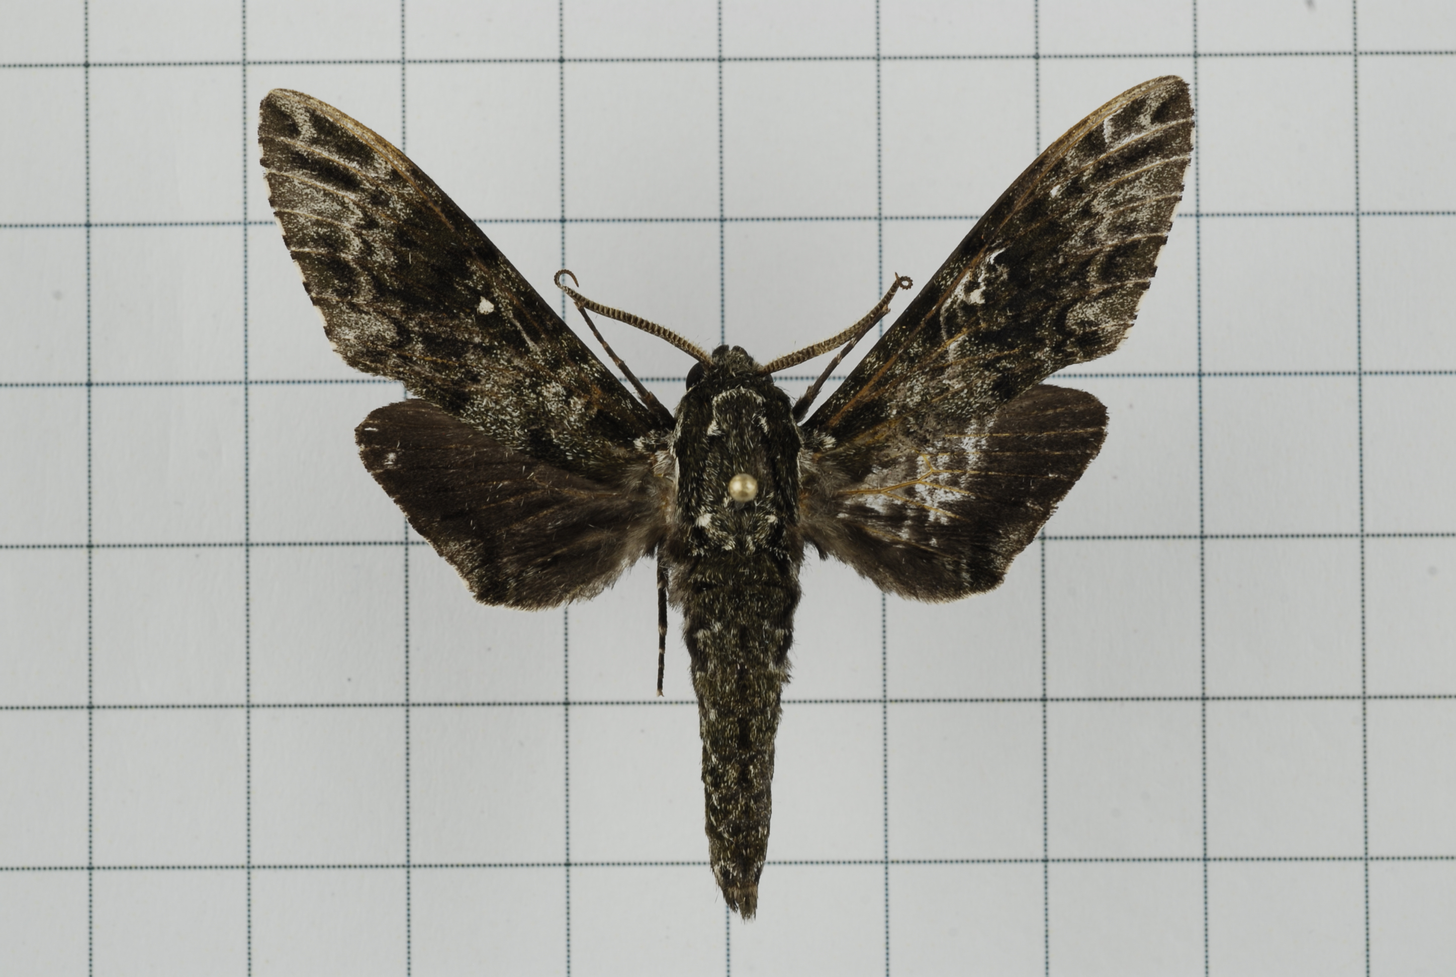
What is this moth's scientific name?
Dolbina formosana
